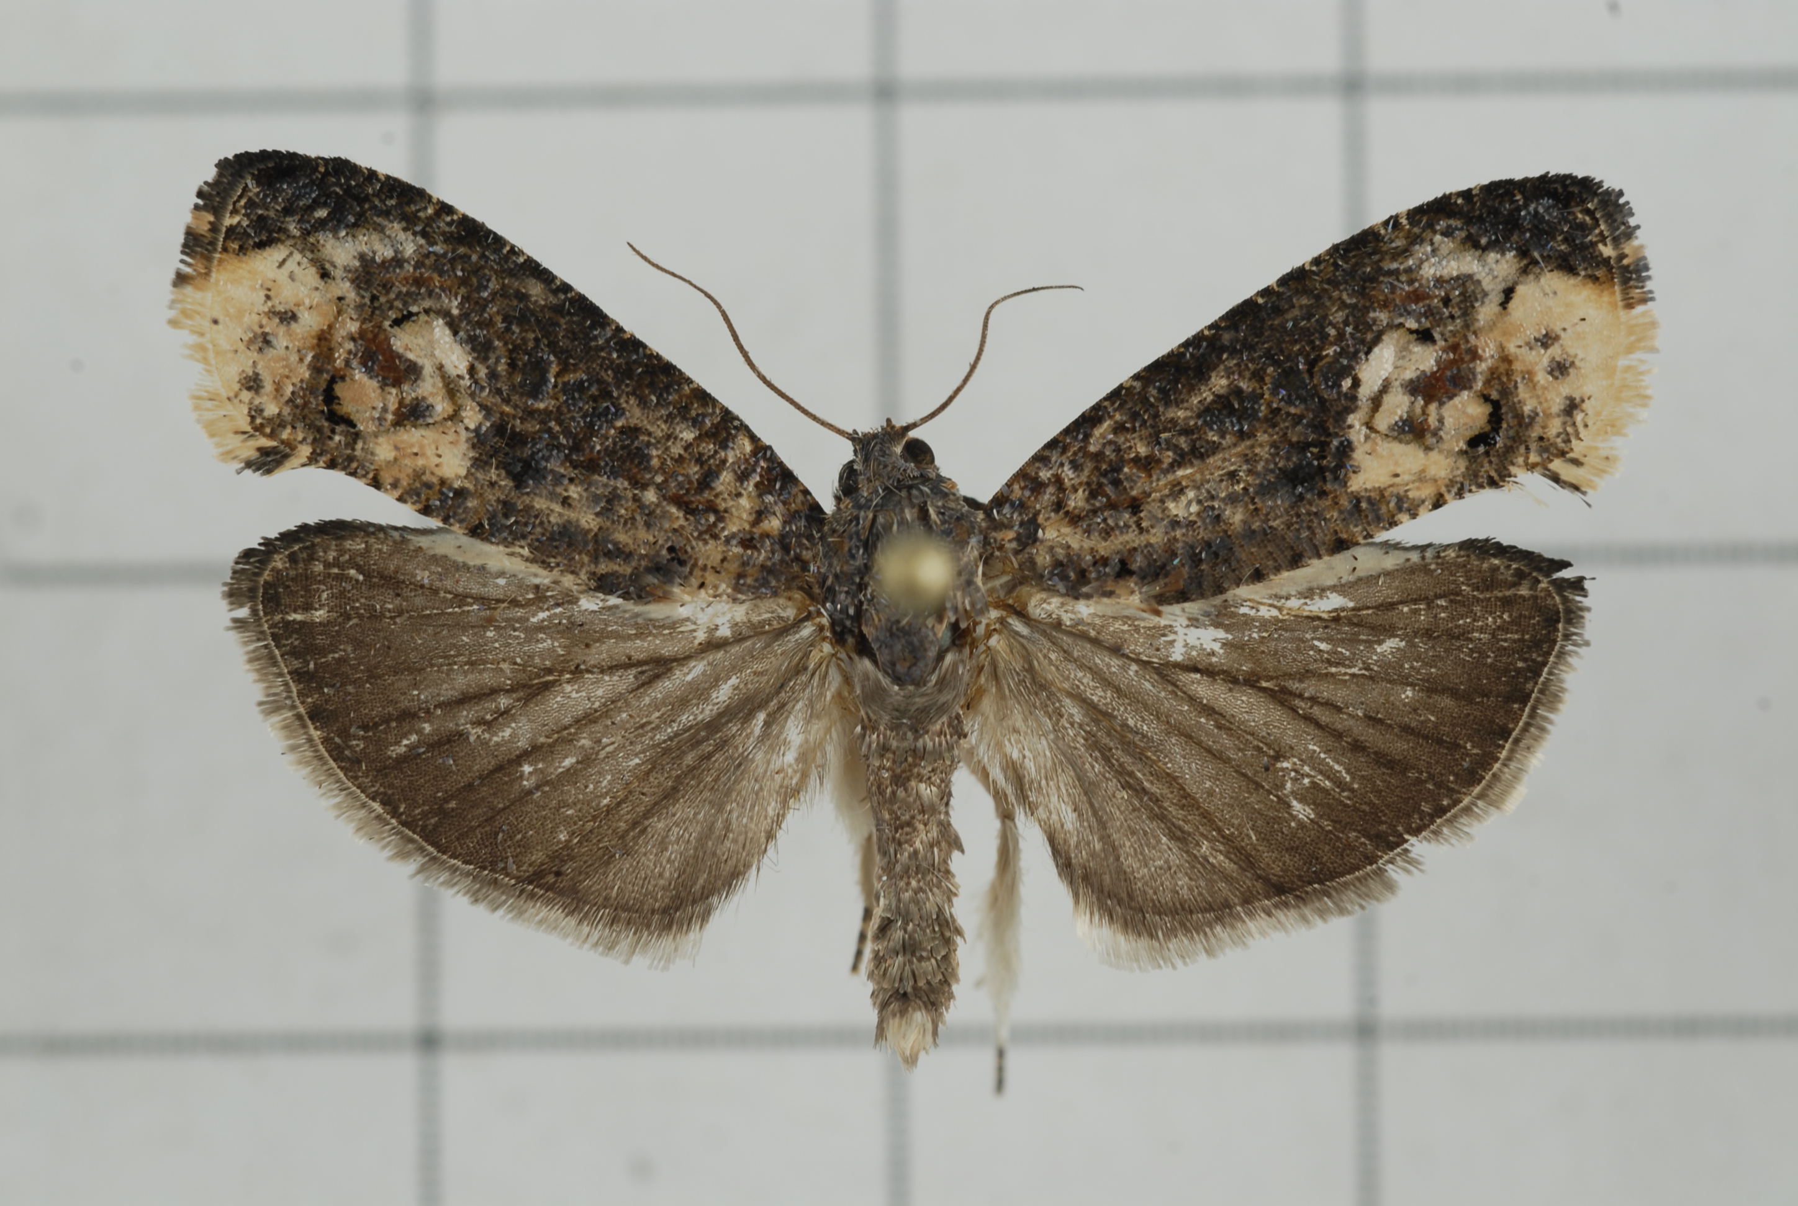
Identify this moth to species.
Arcesis threnodes
